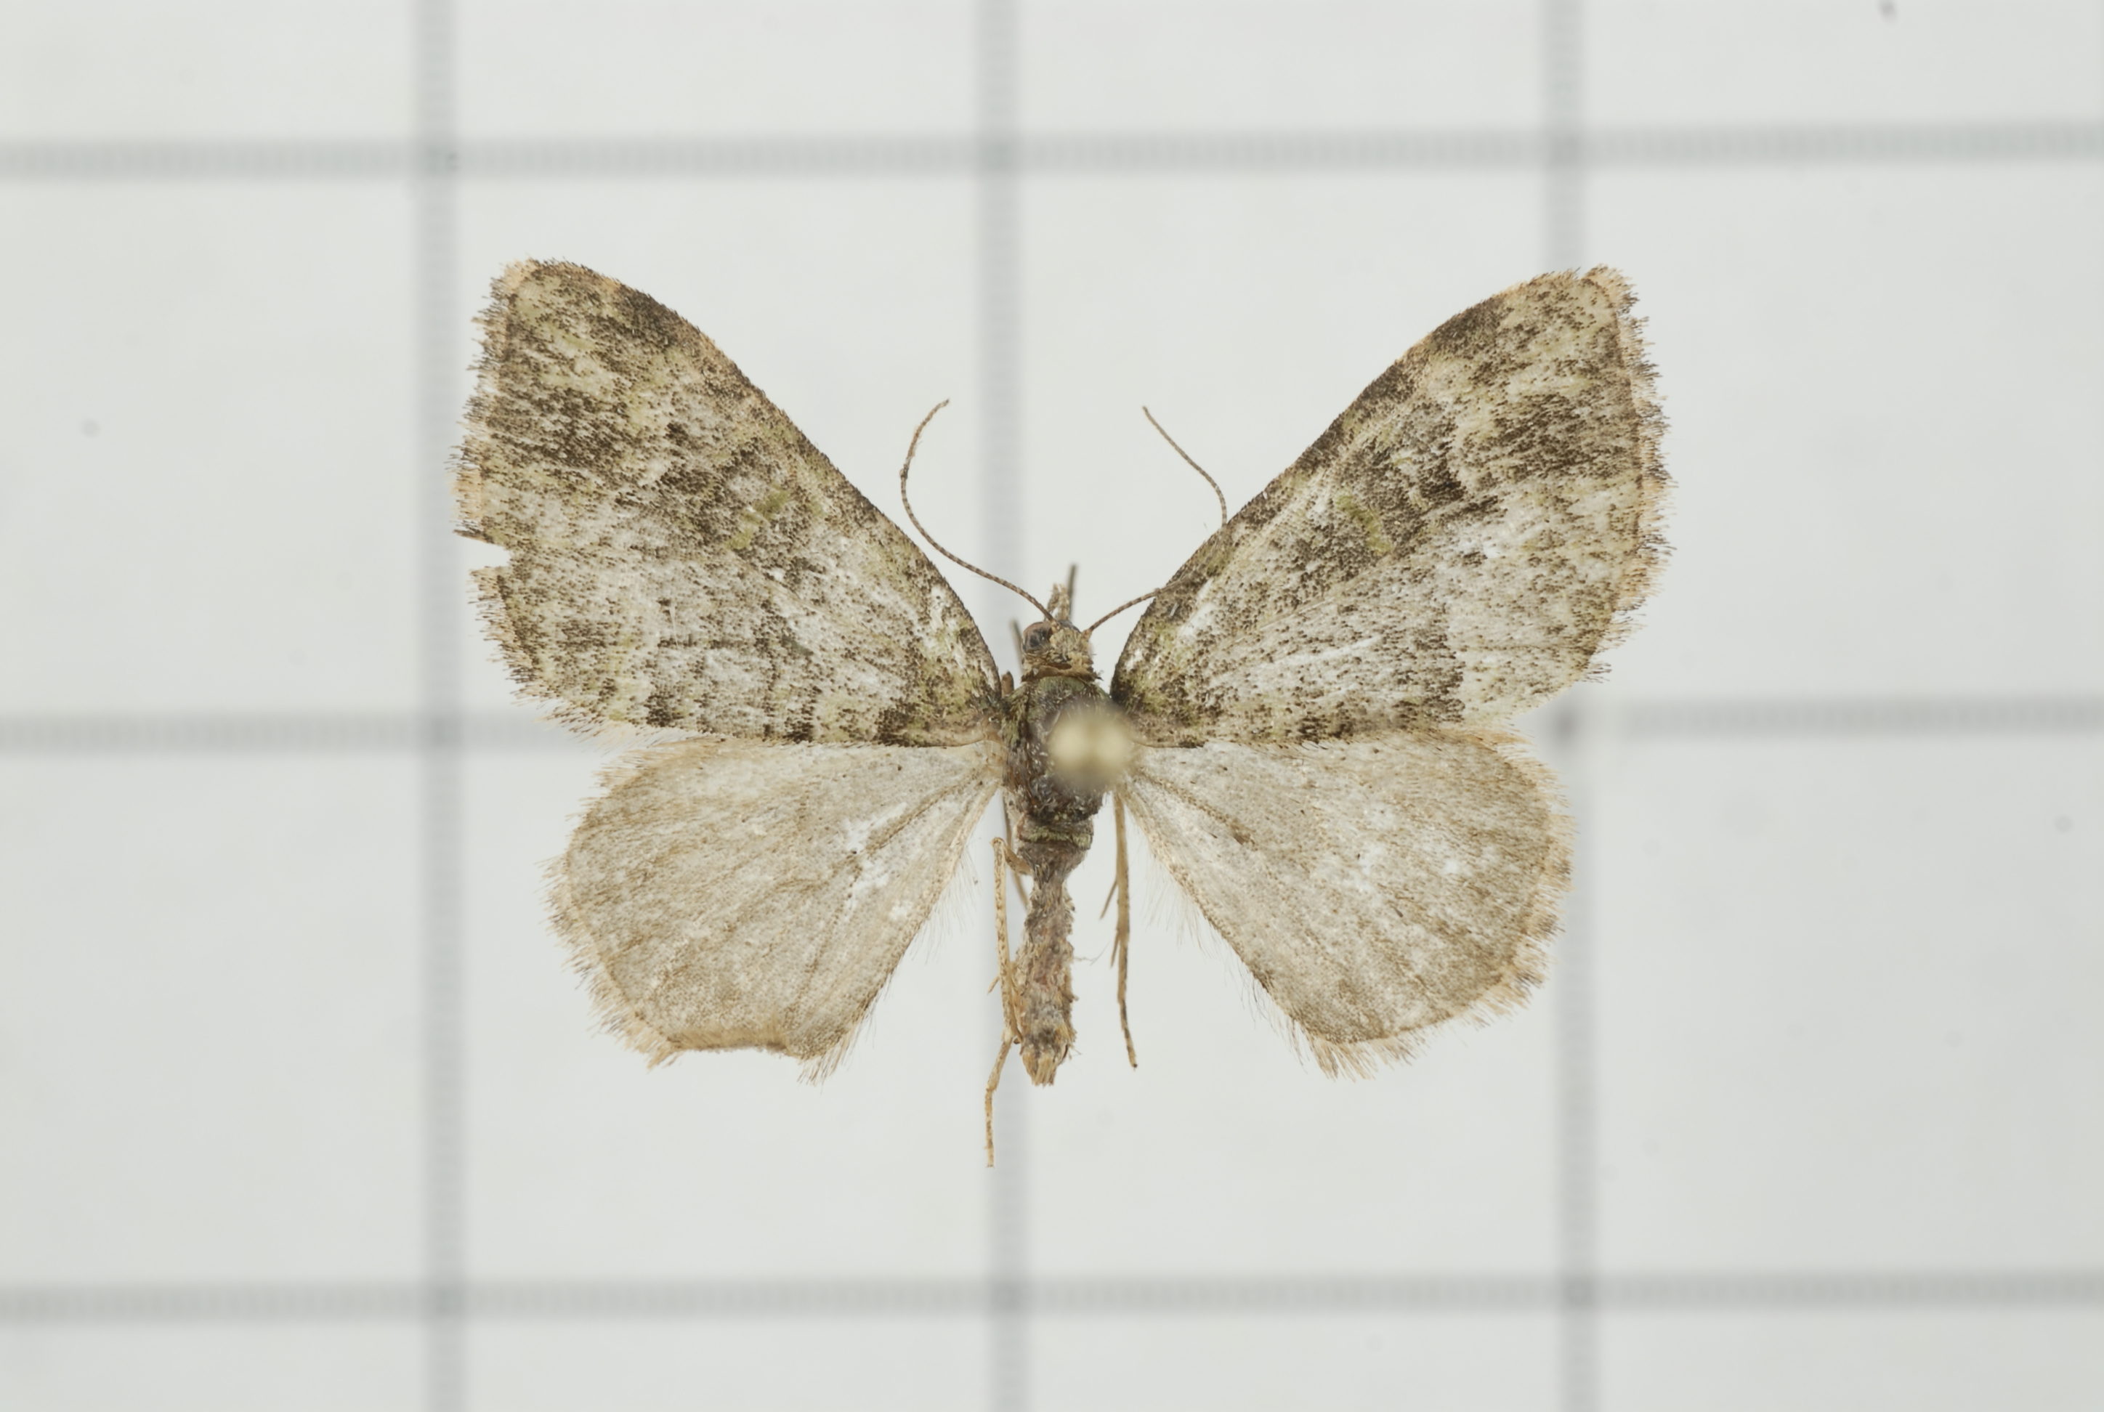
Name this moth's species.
Apithecia viridata wilemani
